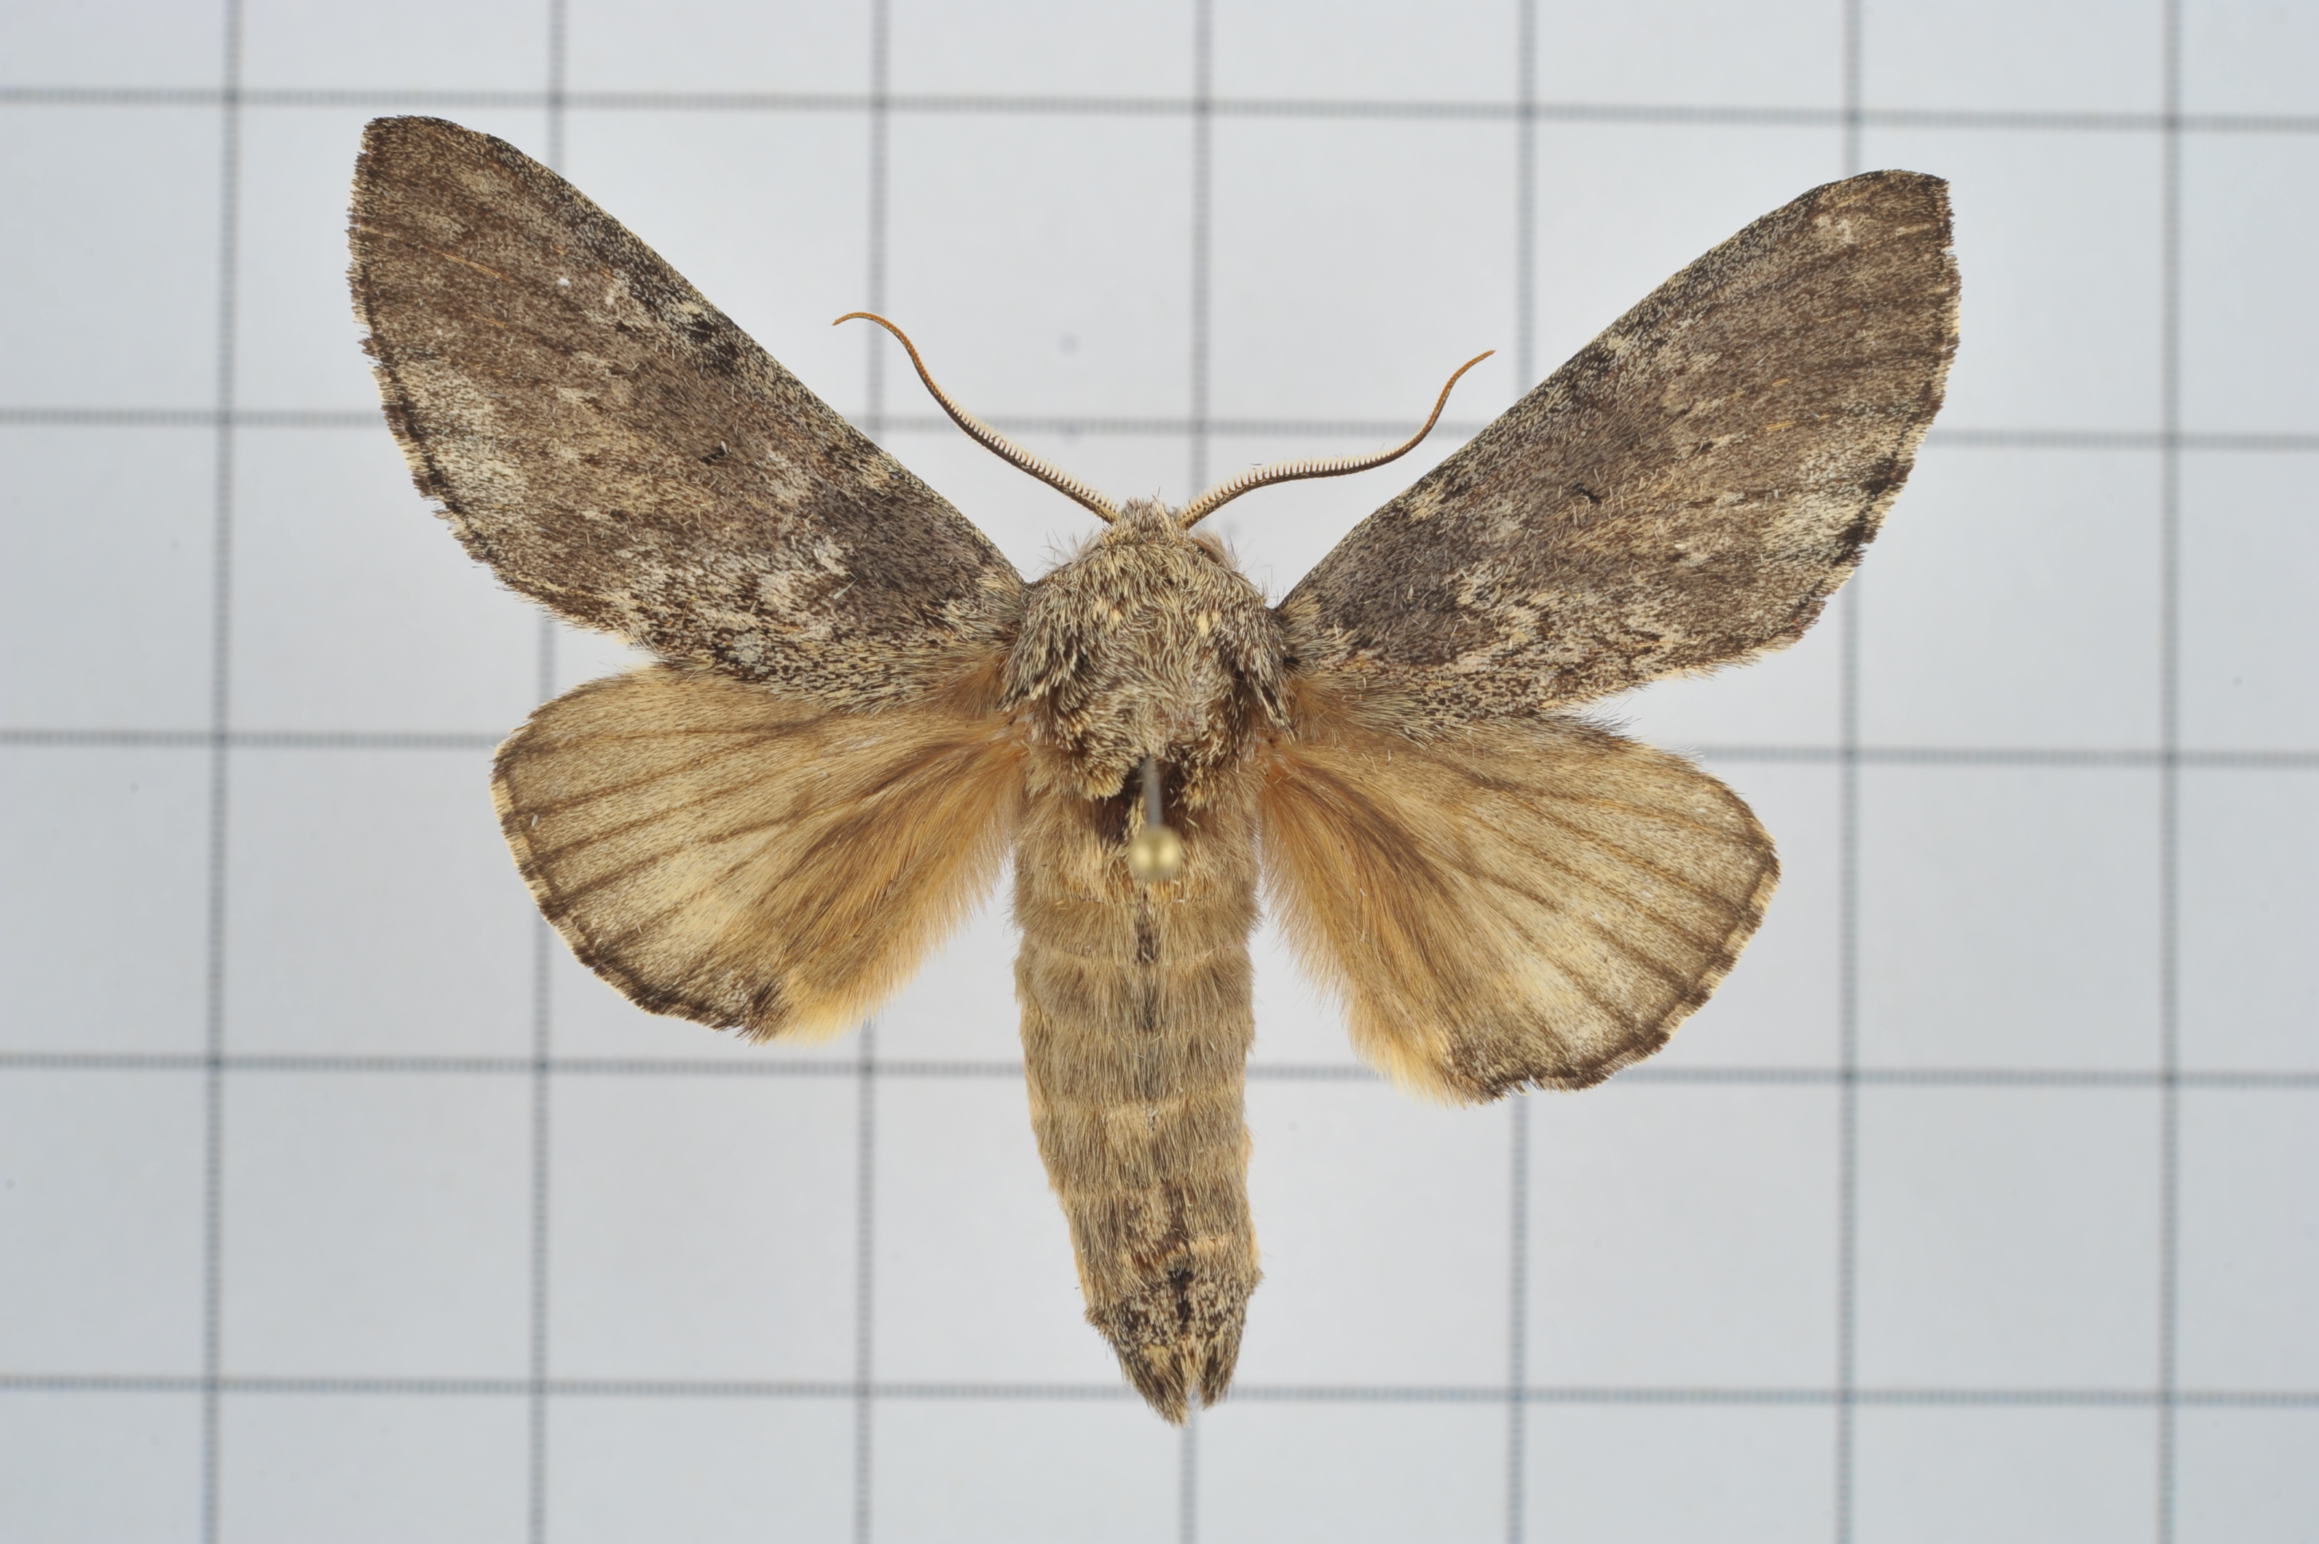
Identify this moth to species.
Betashachia angustipennis angustipennis
